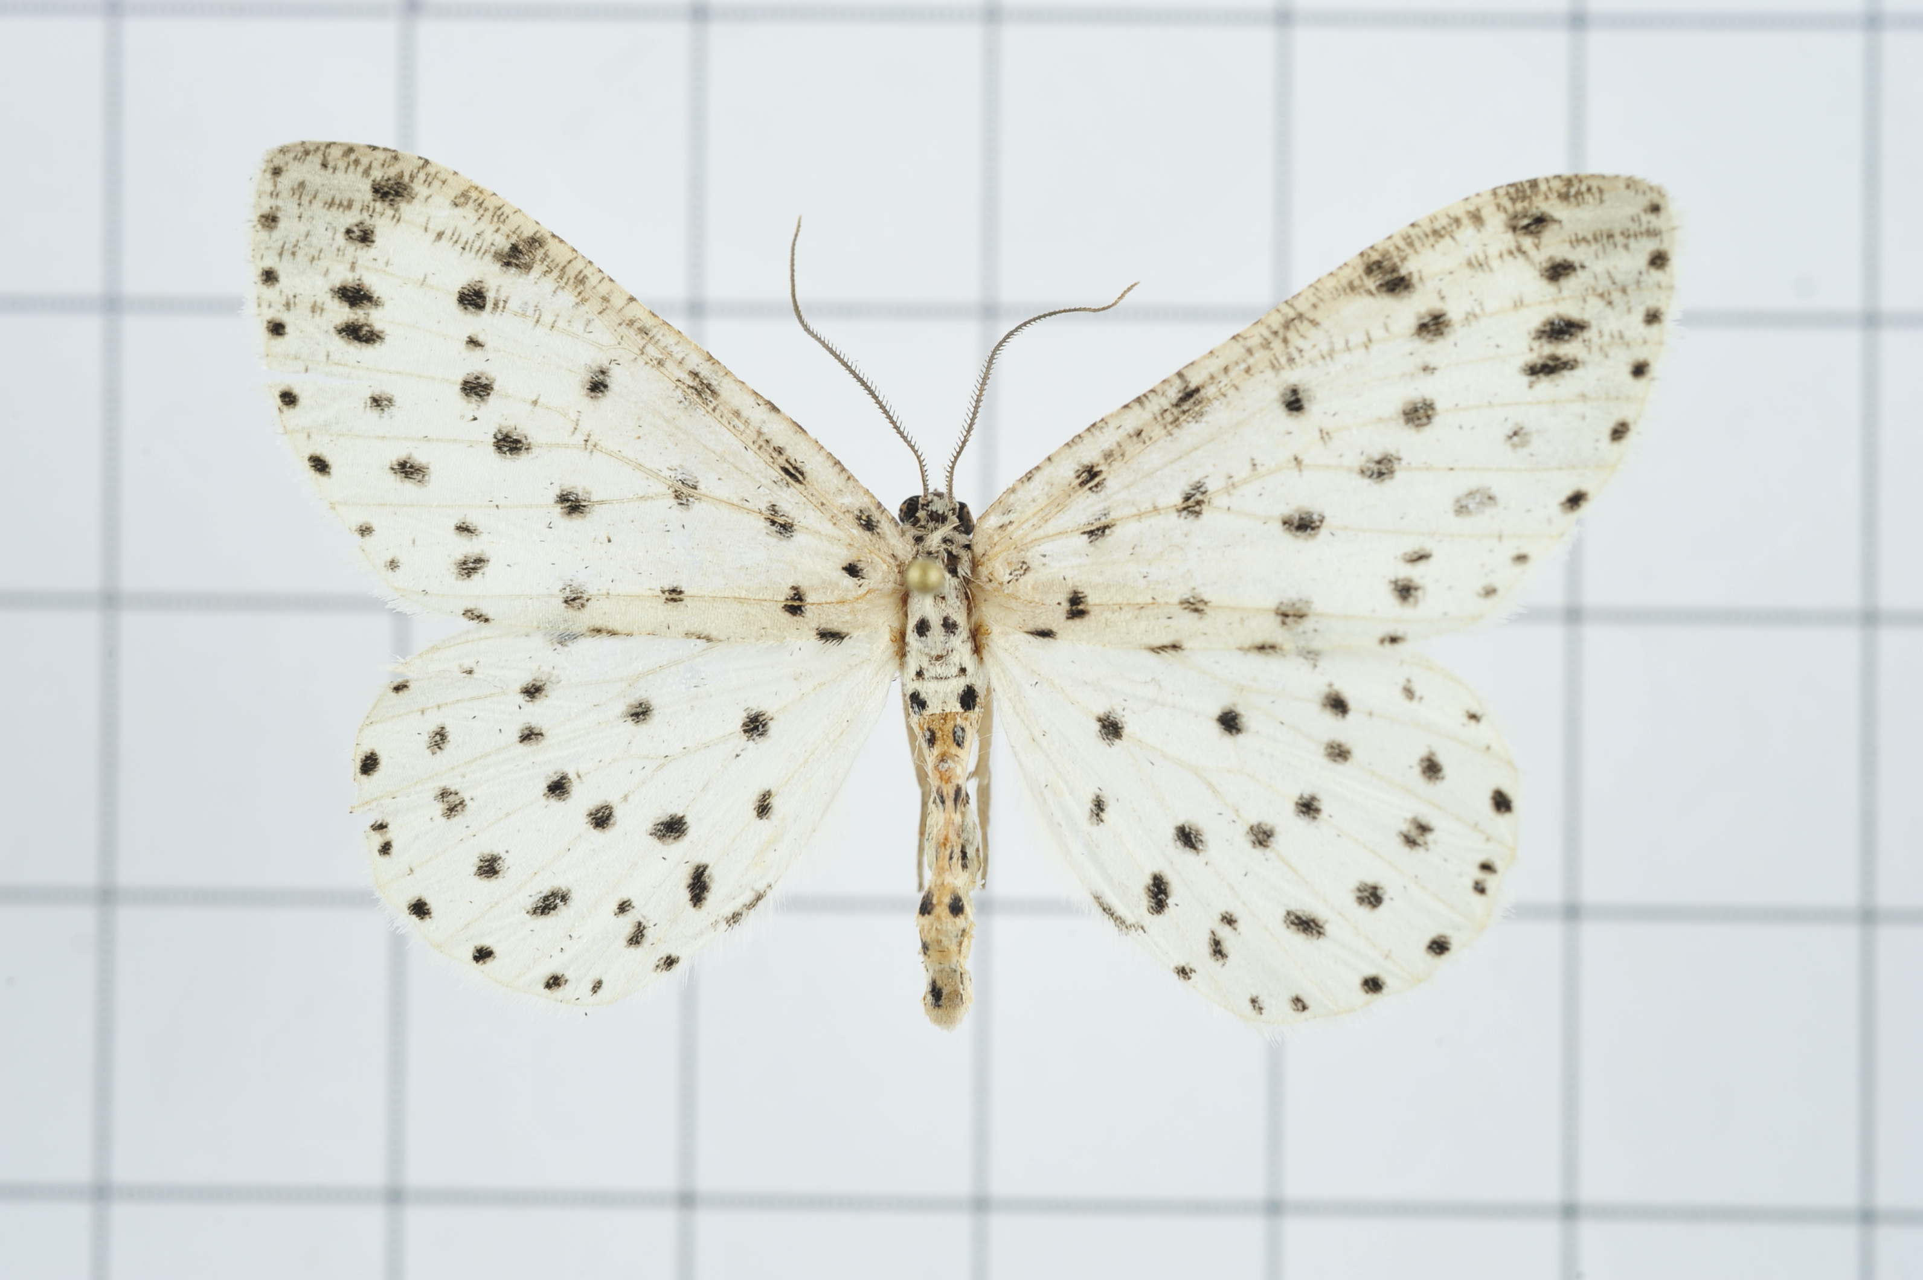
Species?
Xenoplia trivialis
